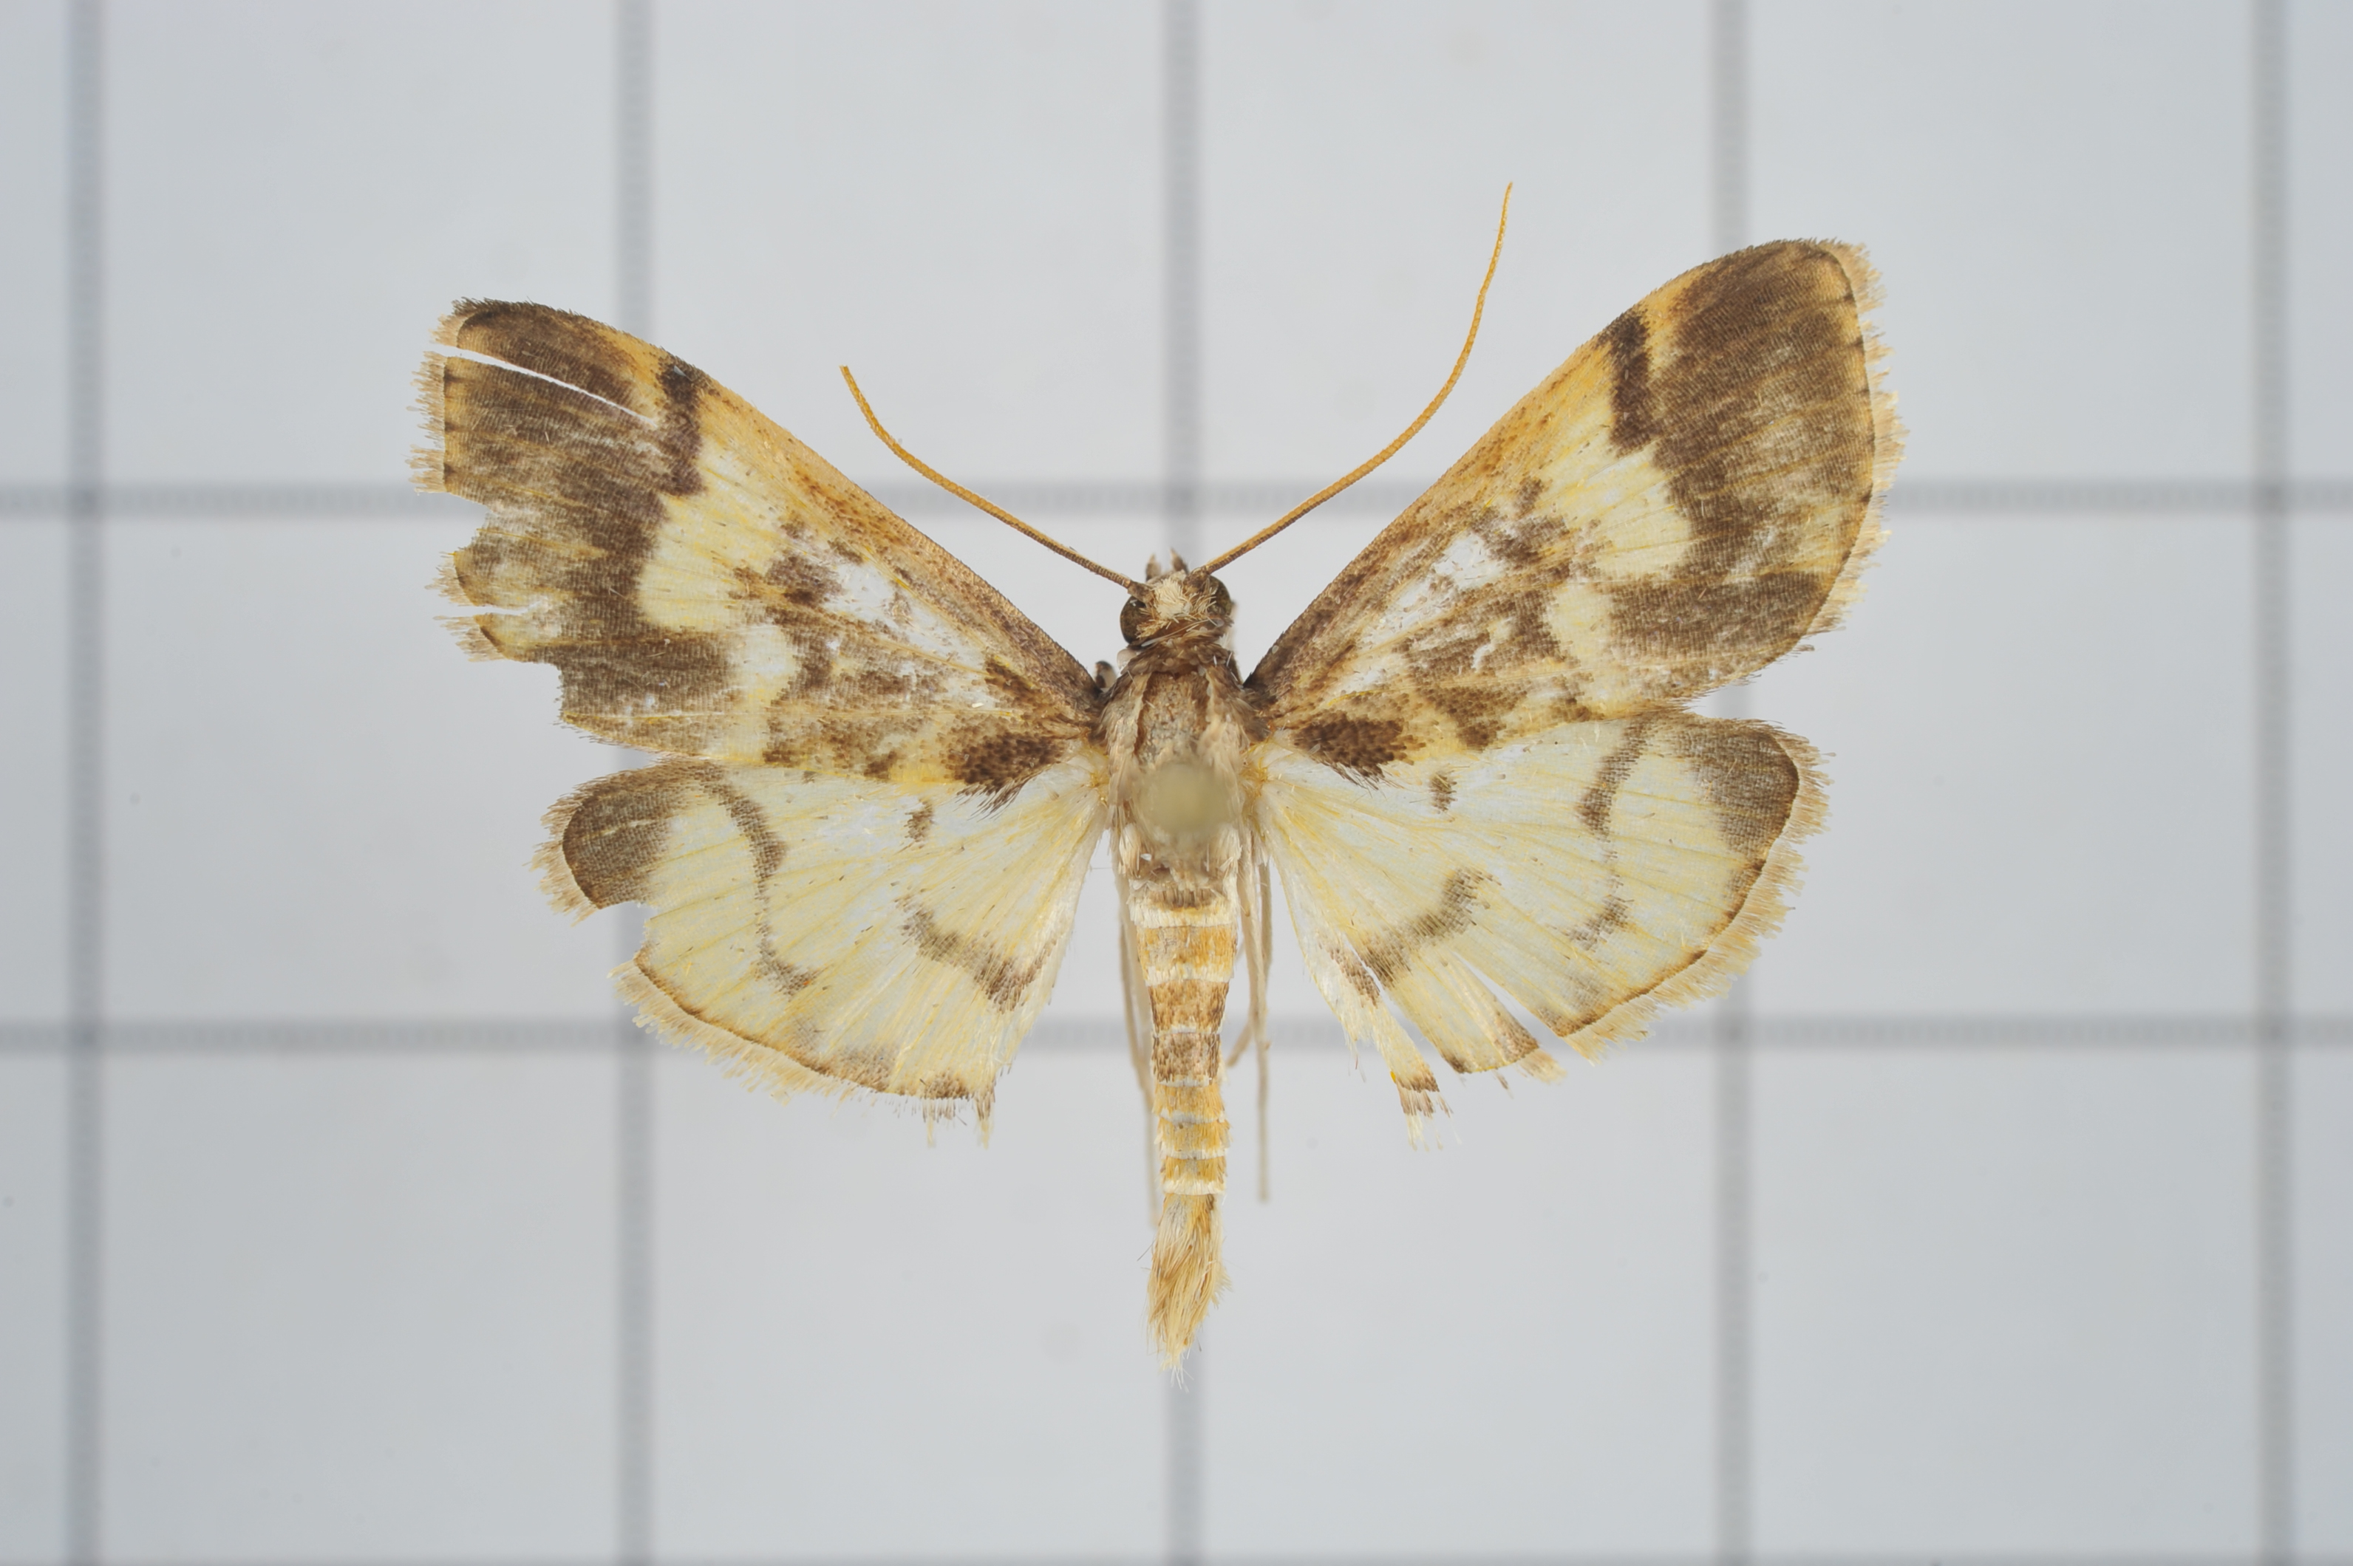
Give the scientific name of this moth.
Pseudebulea fentoni
